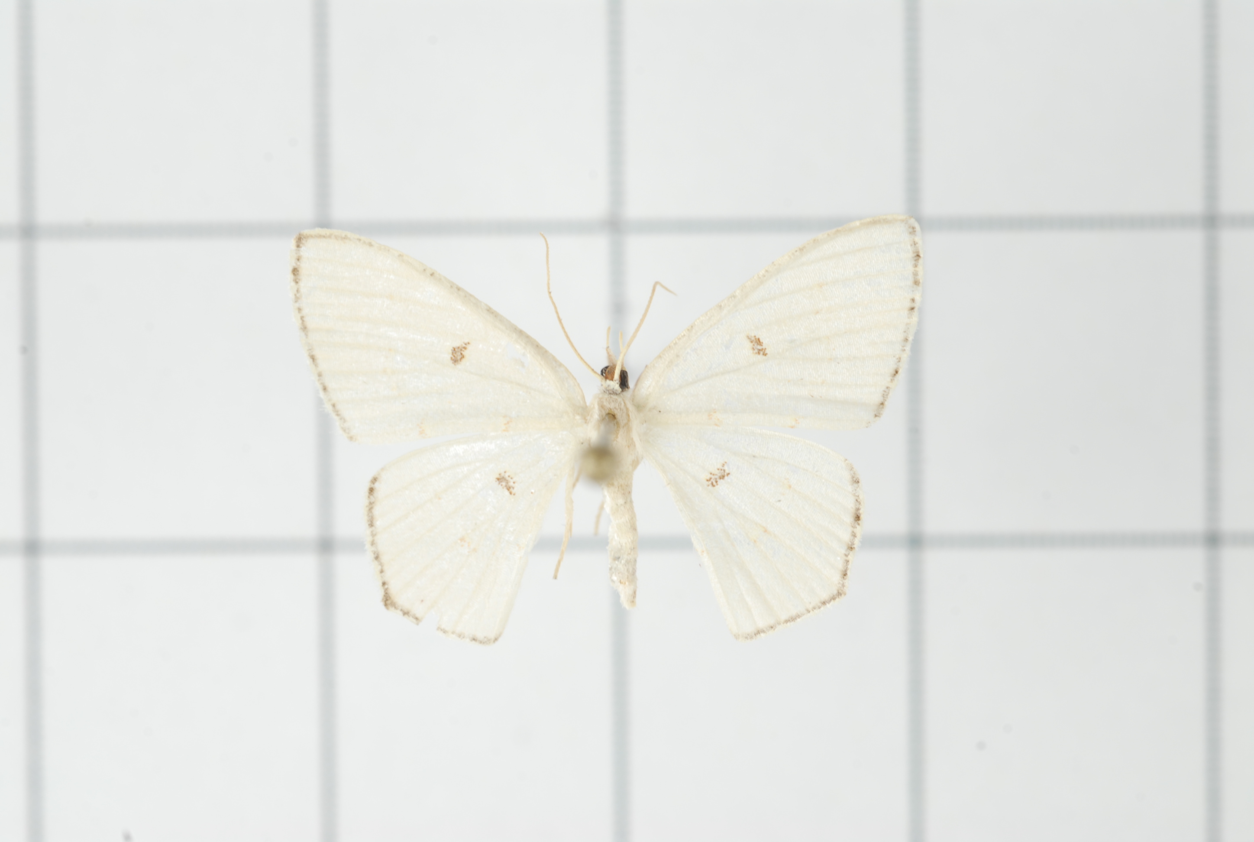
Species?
Comostola subtiliaria
